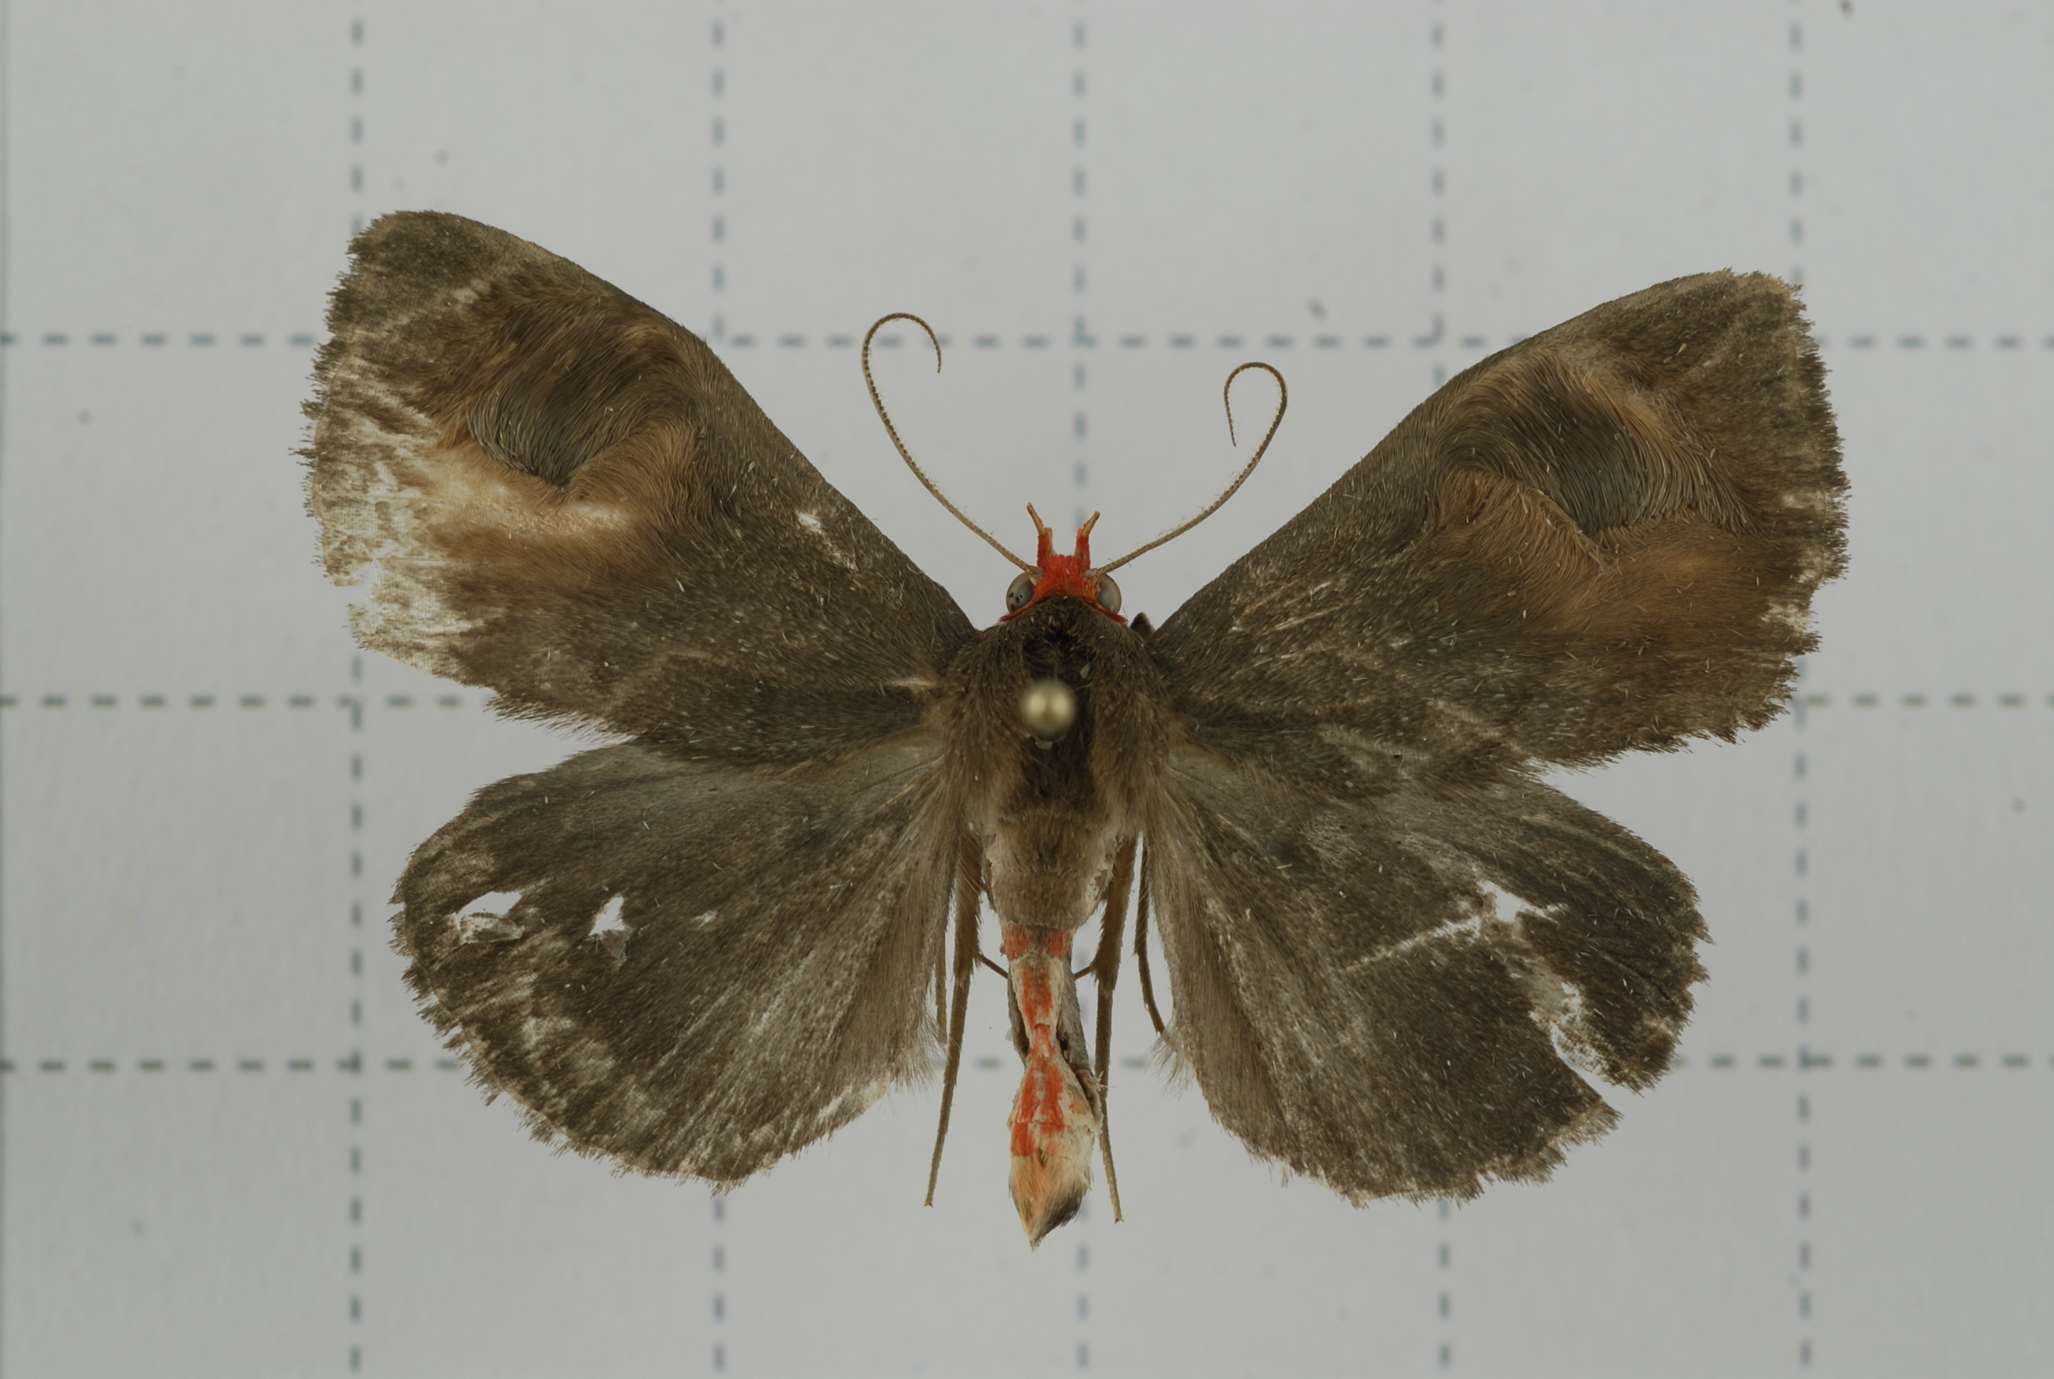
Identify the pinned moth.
Calesia dasypterus
